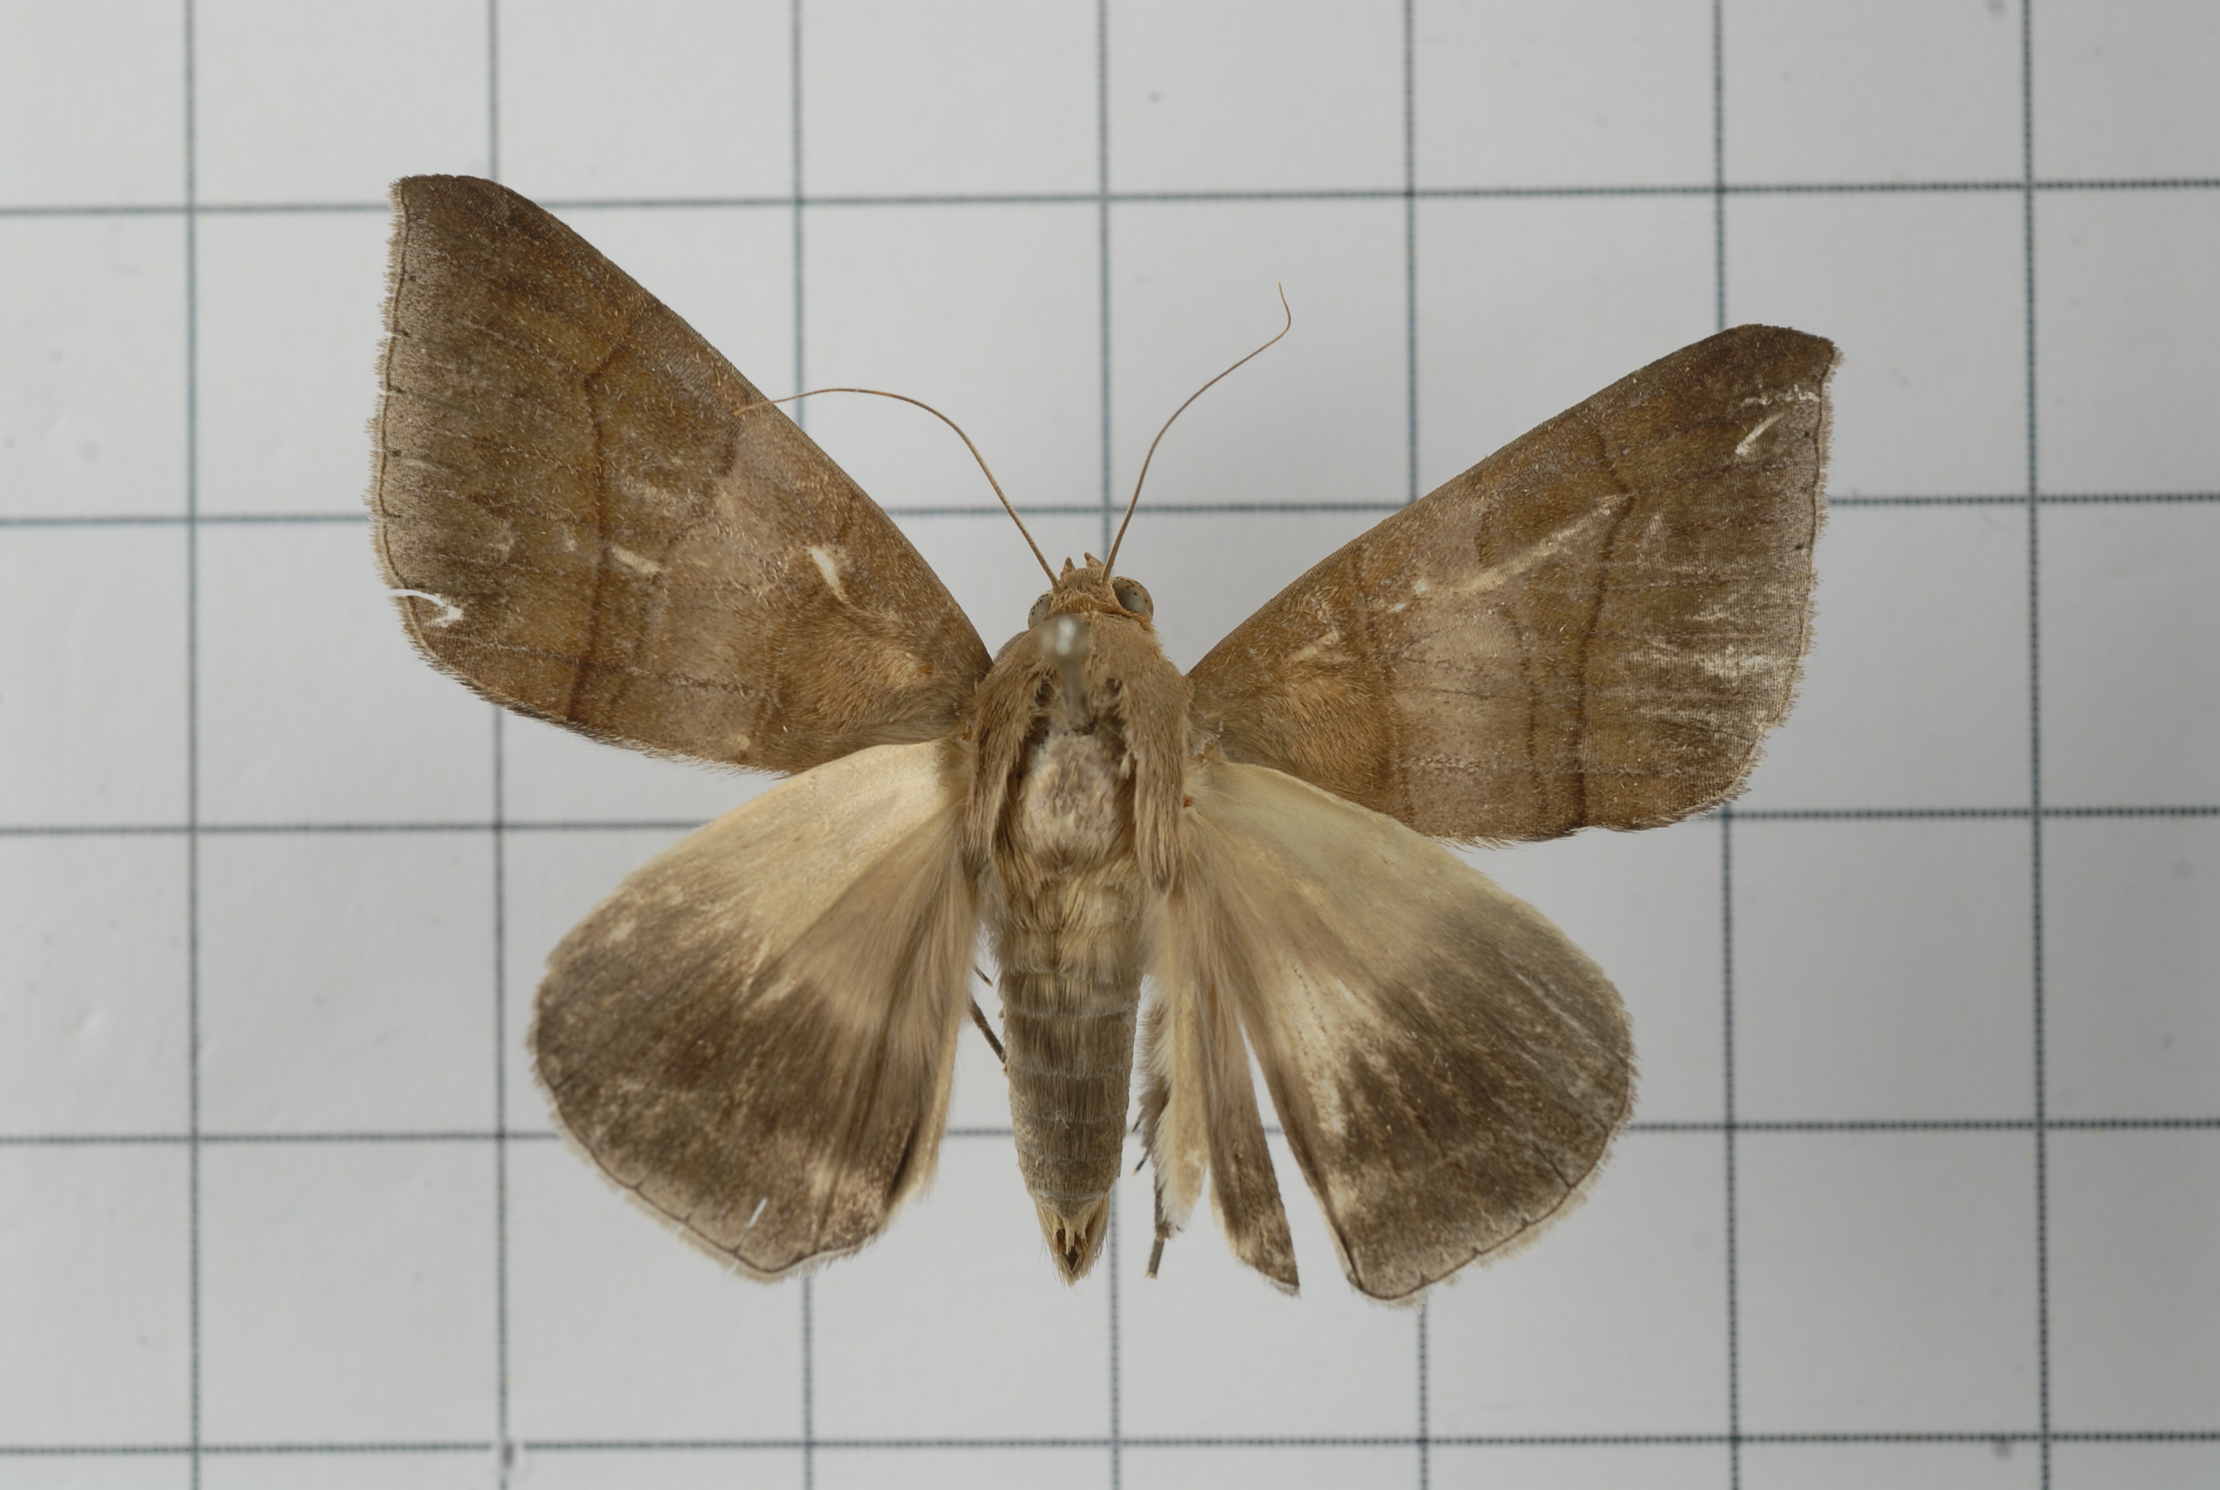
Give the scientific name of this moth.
Bastilla absentimacula
